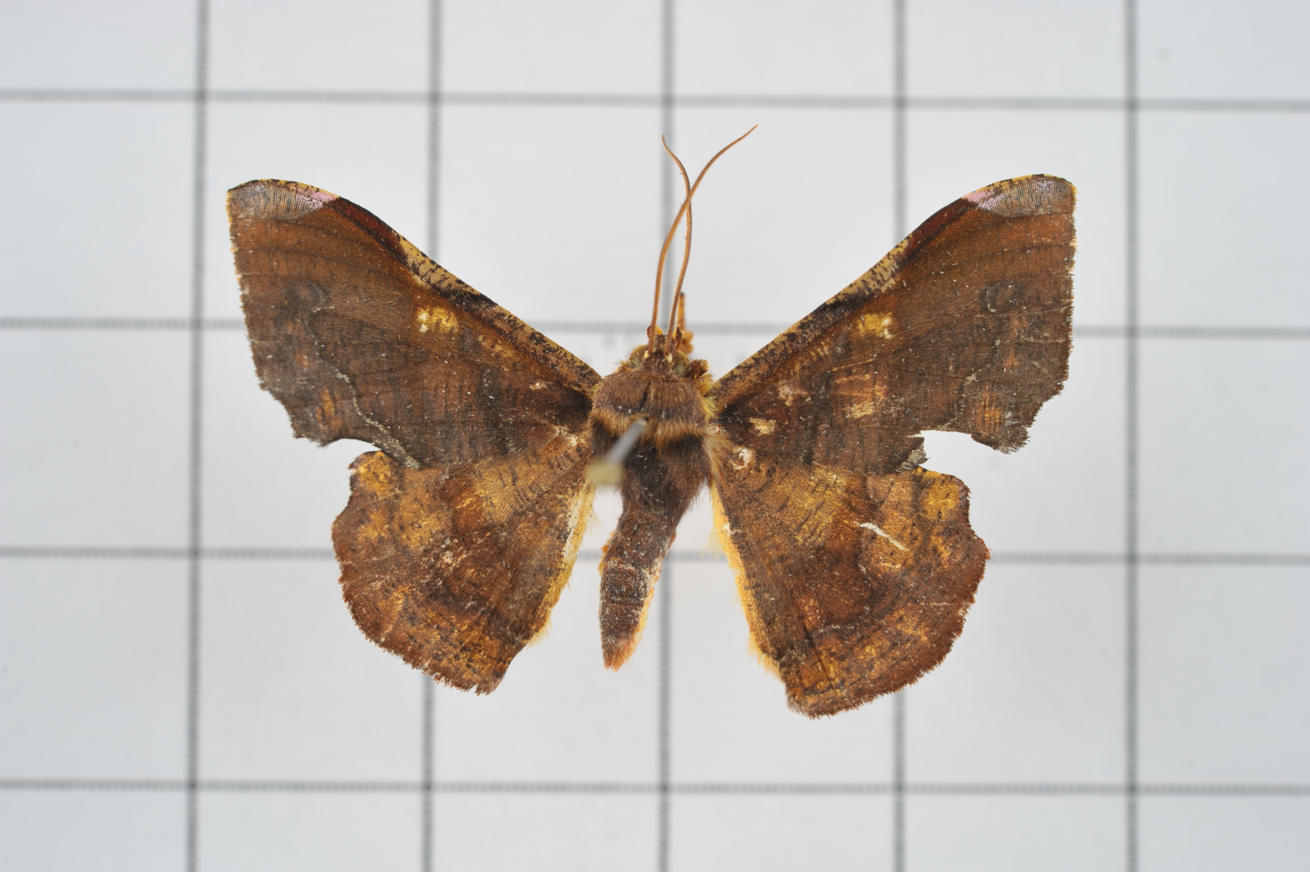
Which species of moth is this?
Fascellina chromataria
